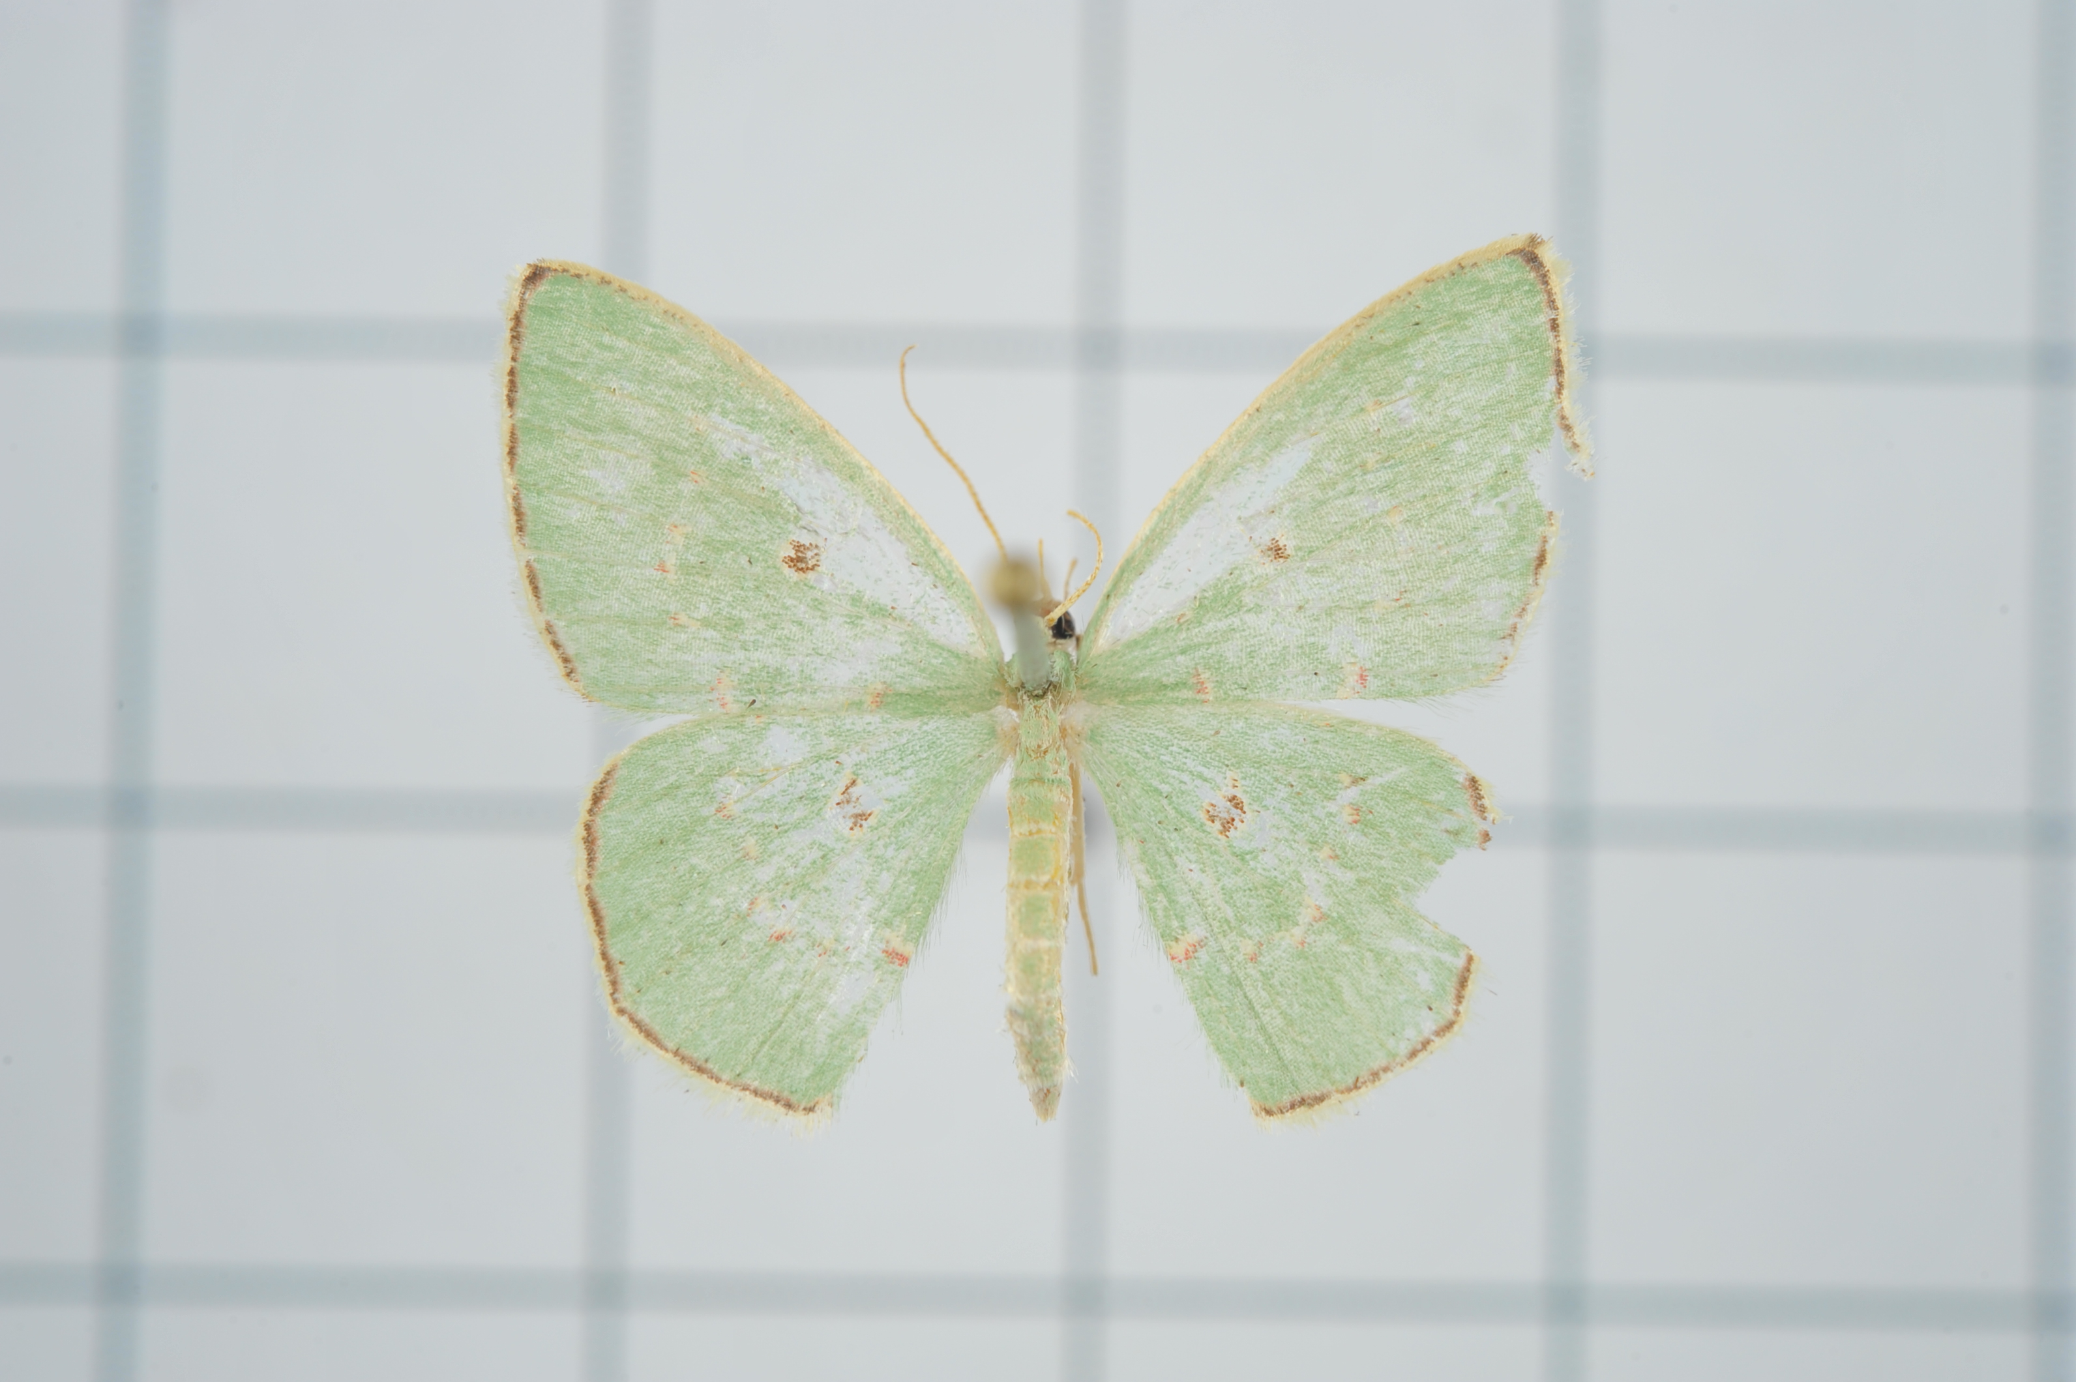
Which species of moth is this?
Comostola subtiliaria
